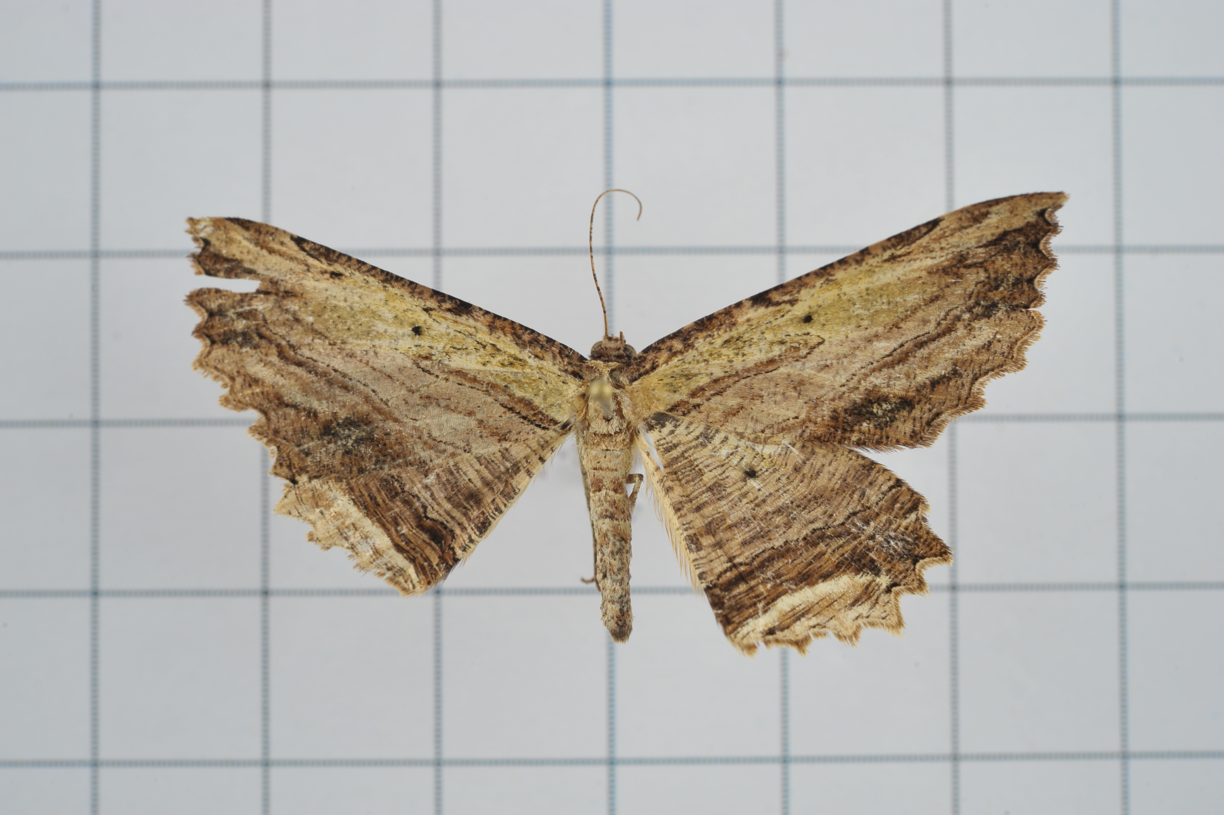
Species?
Menophra parahumeraria
